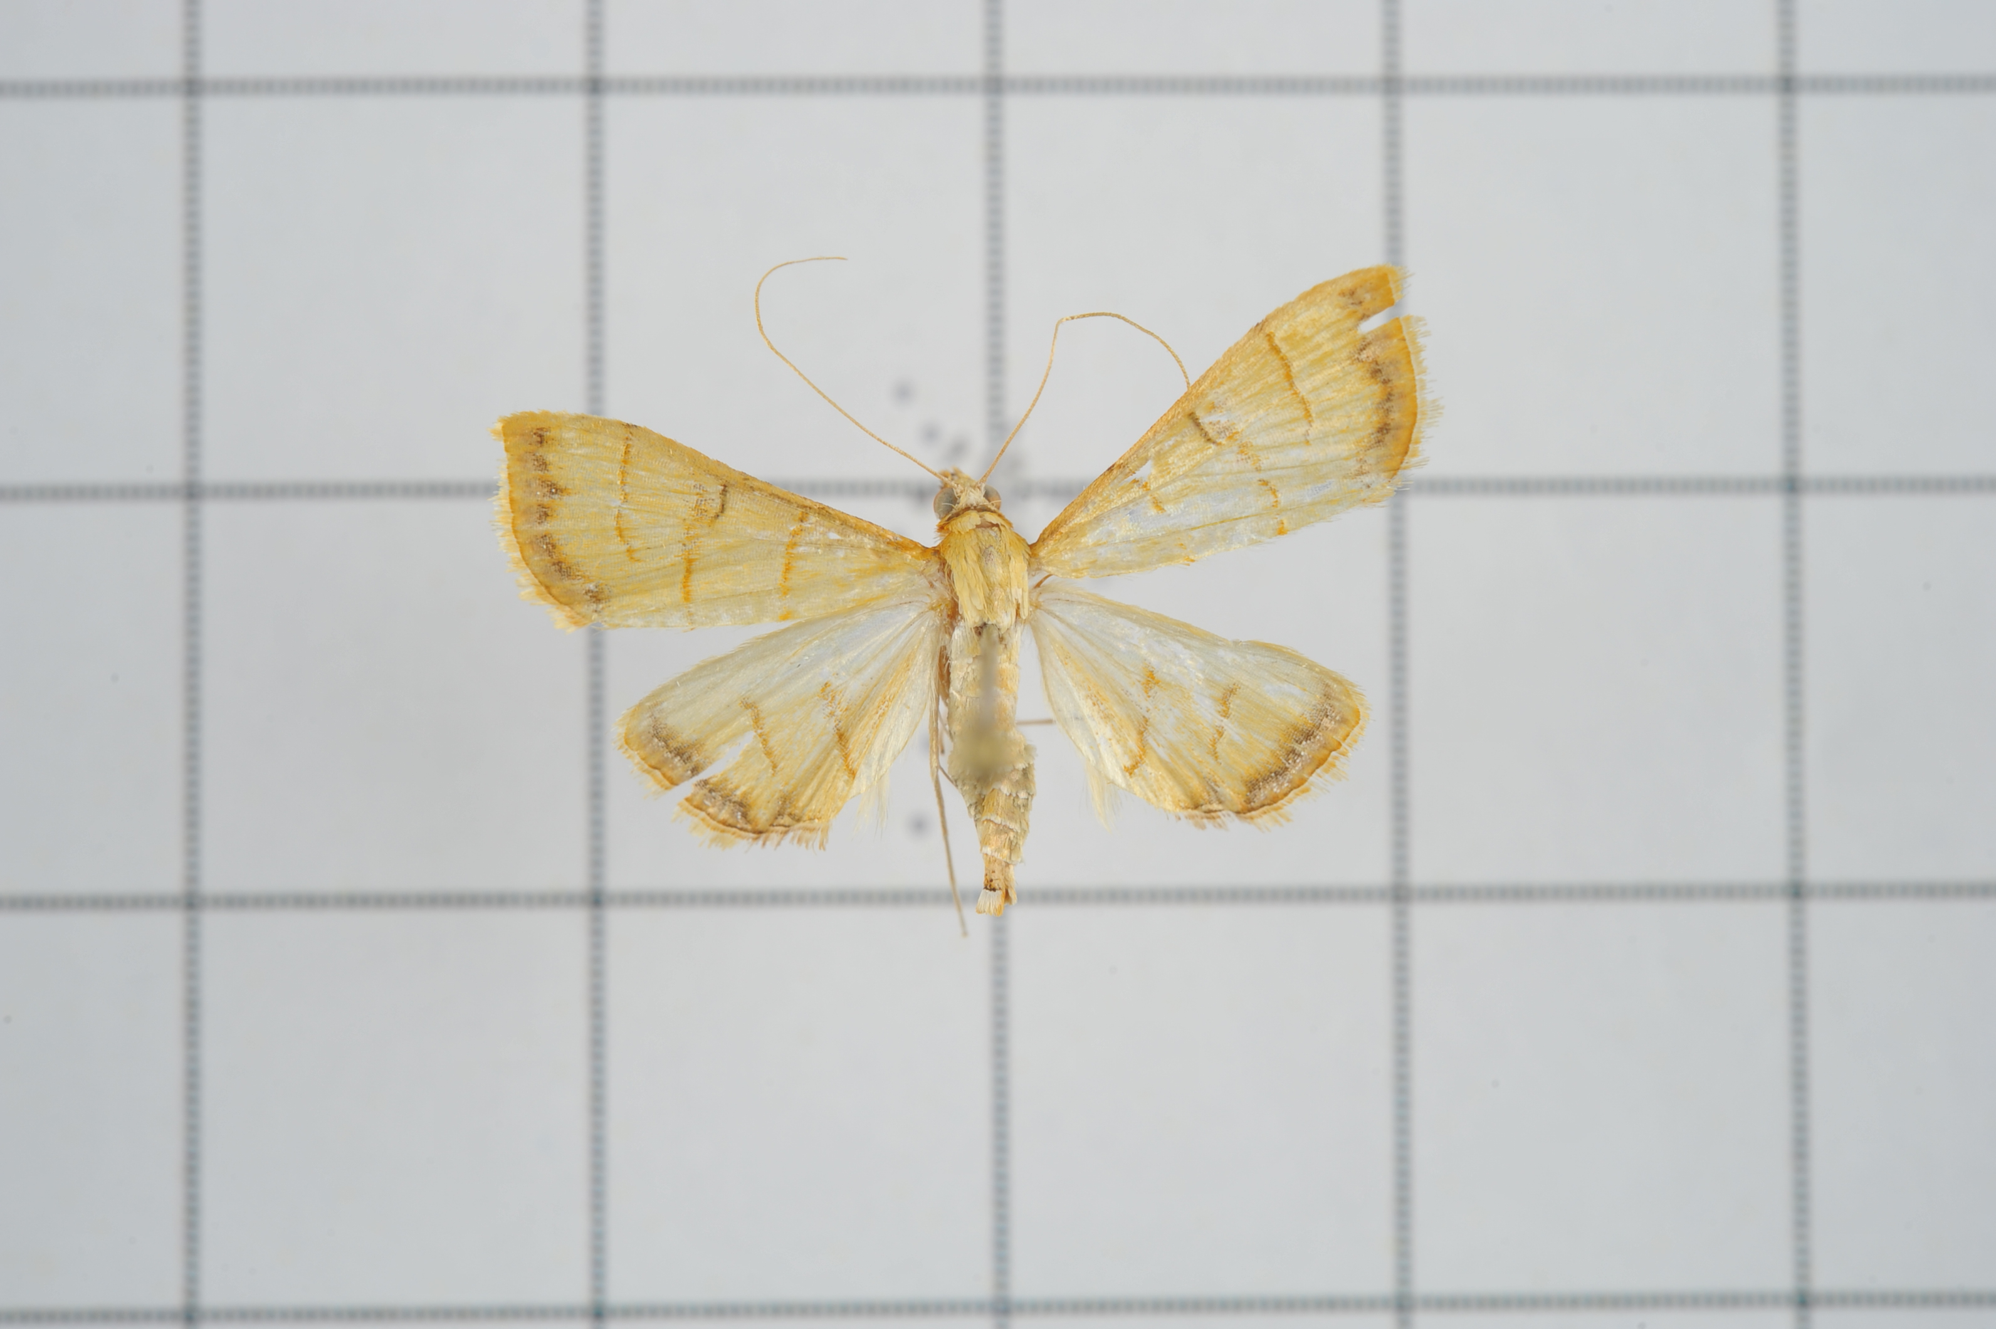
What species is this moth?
Pagyda lustralis
